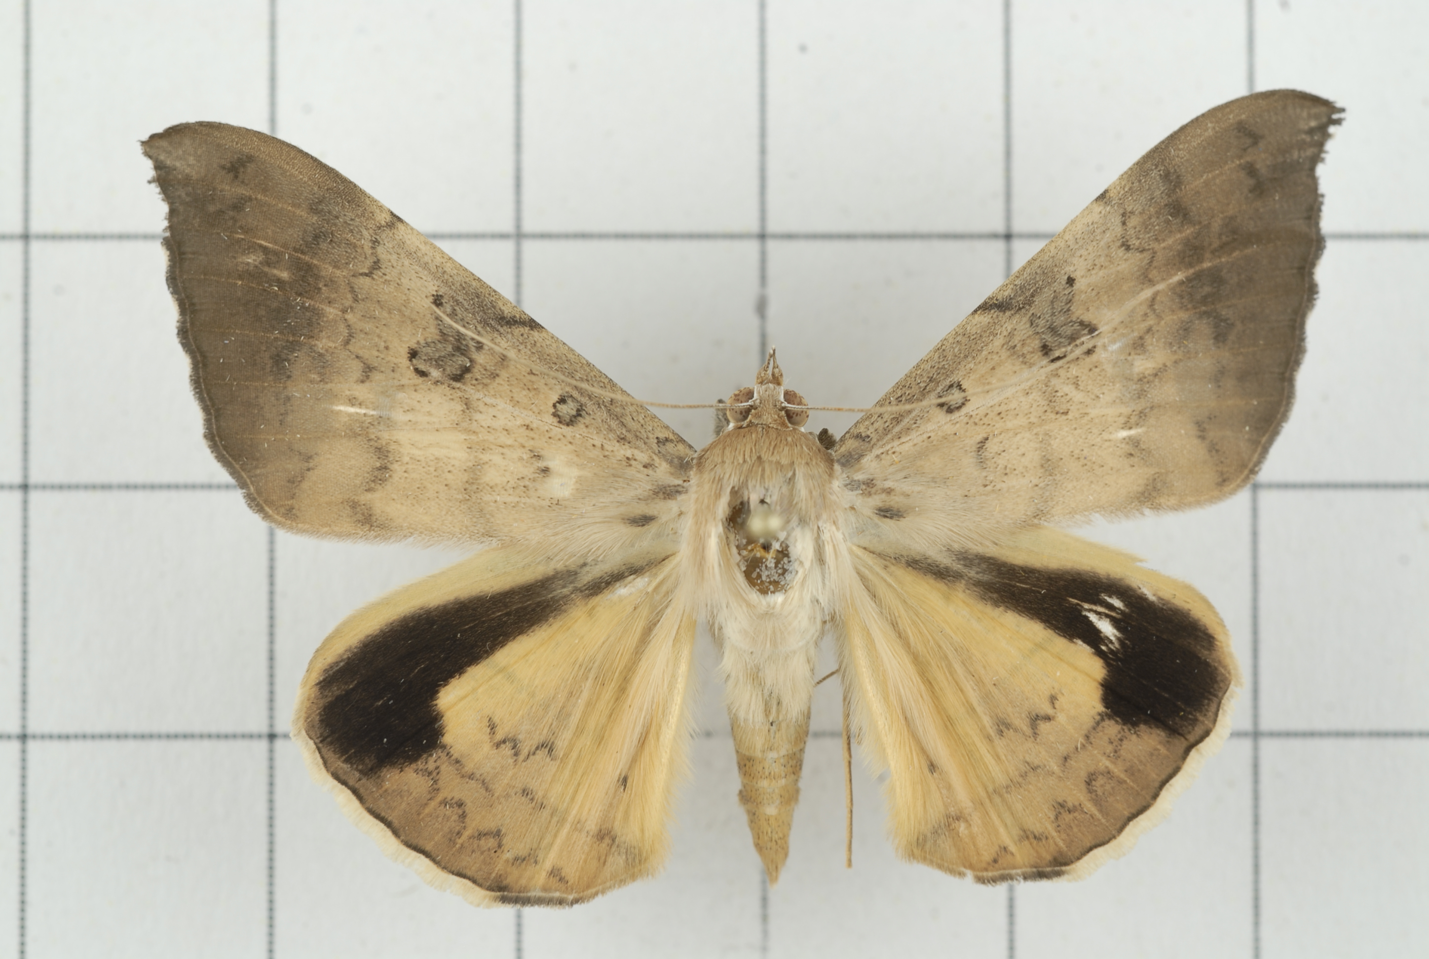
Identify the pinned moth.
Oxyodes scrobiculata
